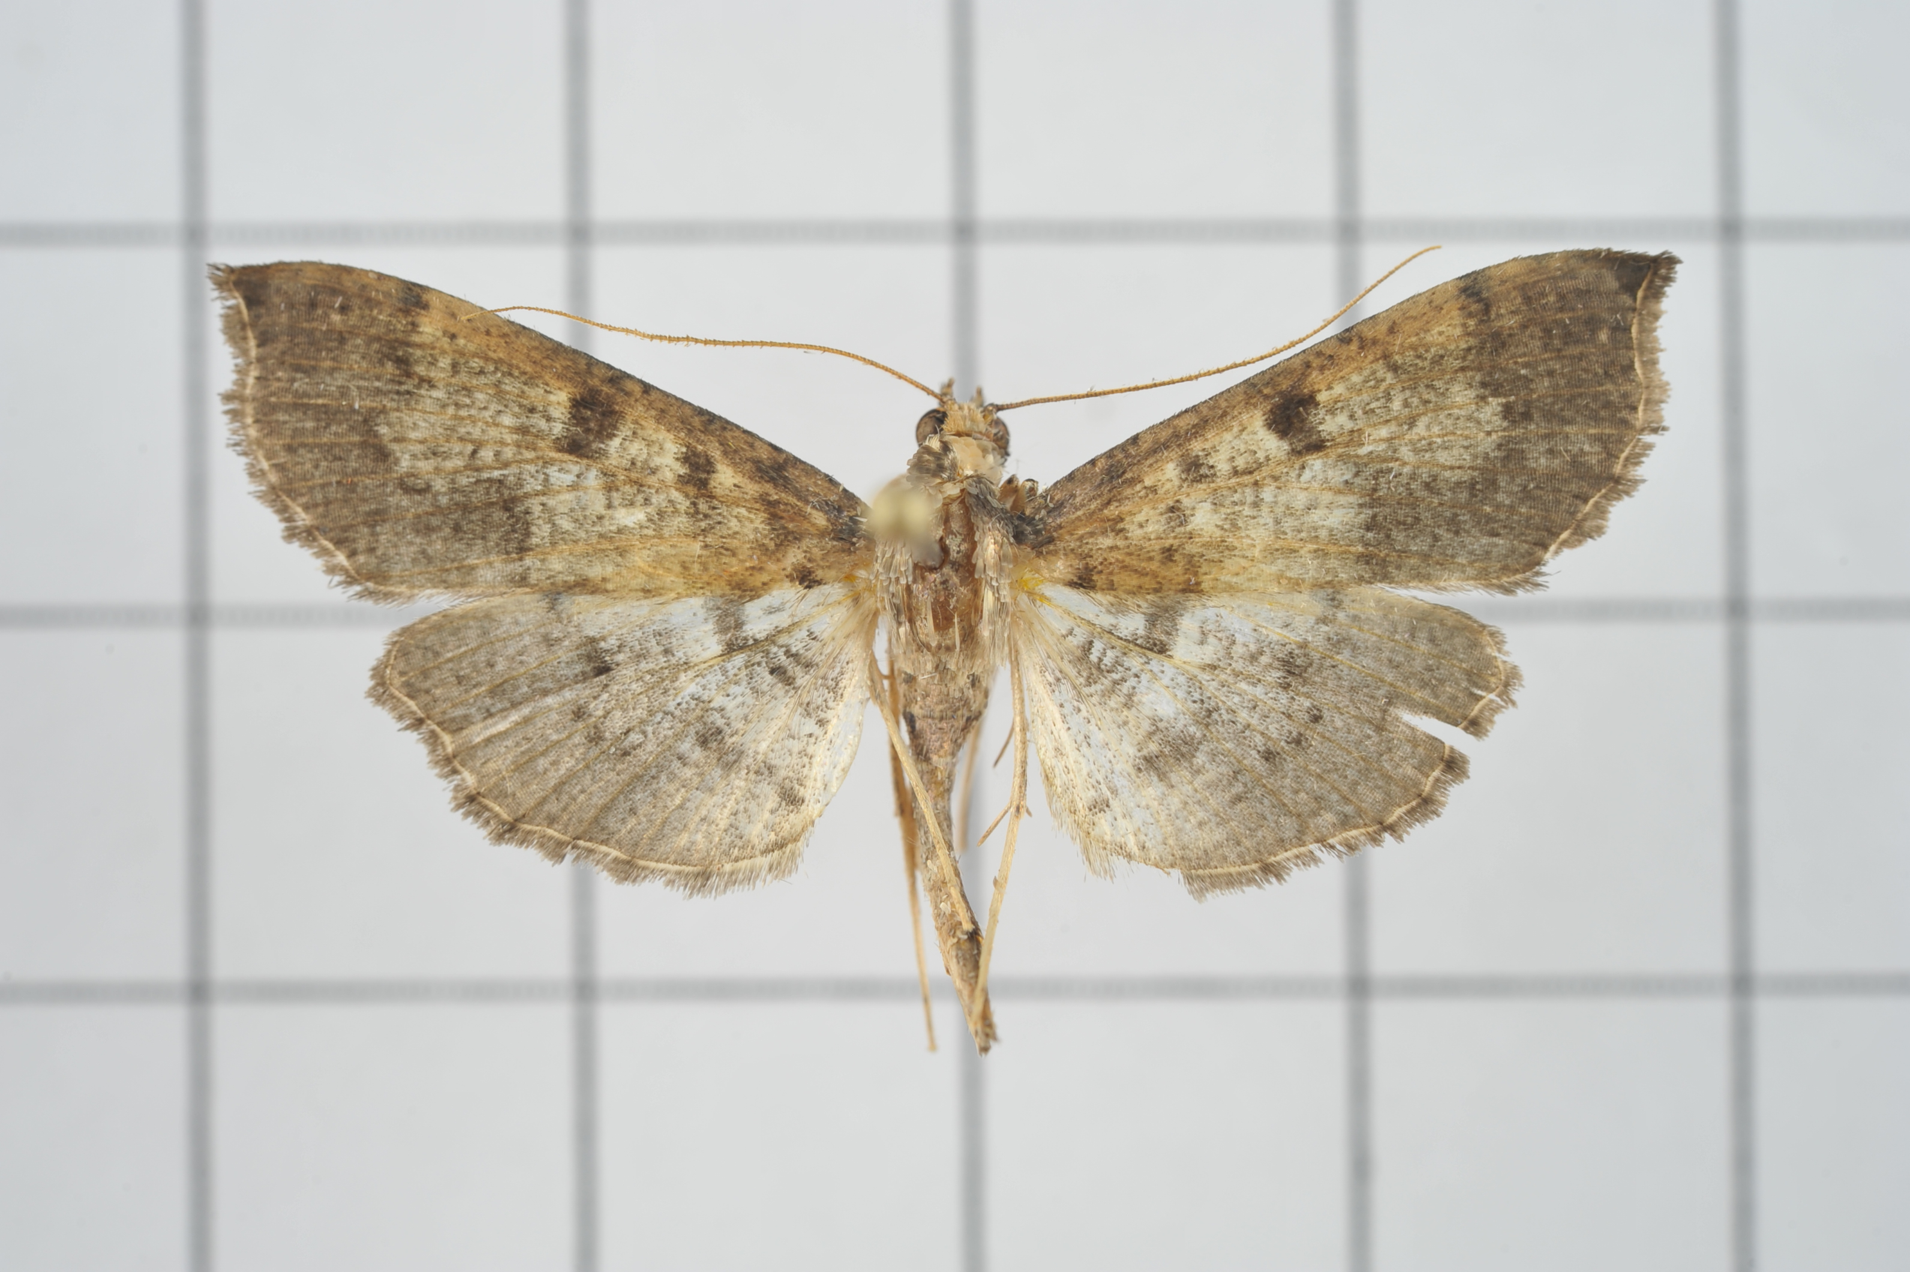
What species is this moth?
Ceratarcha umbrosa
